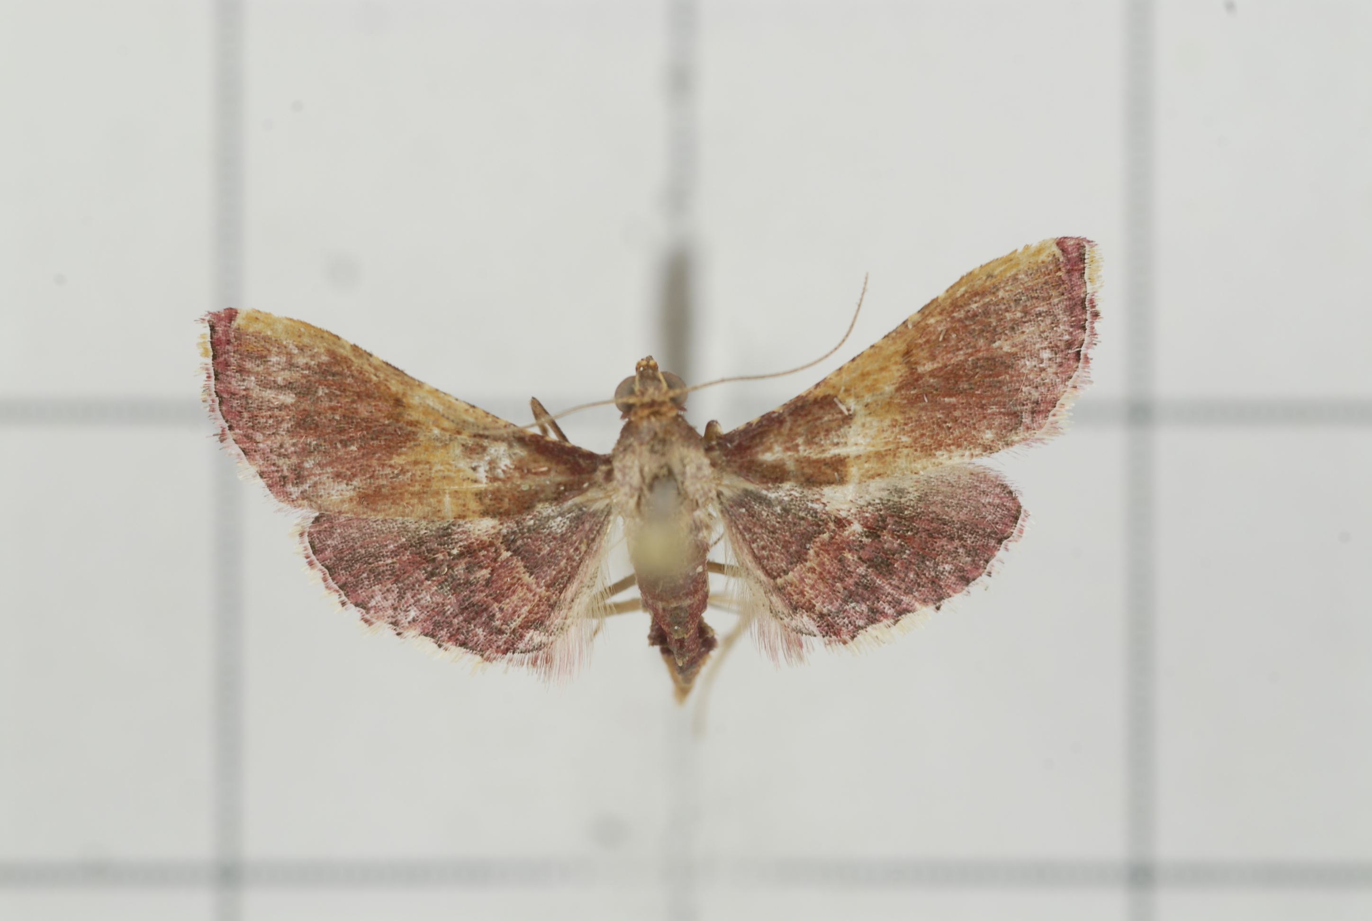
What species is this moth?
Endotricha olivacealis
